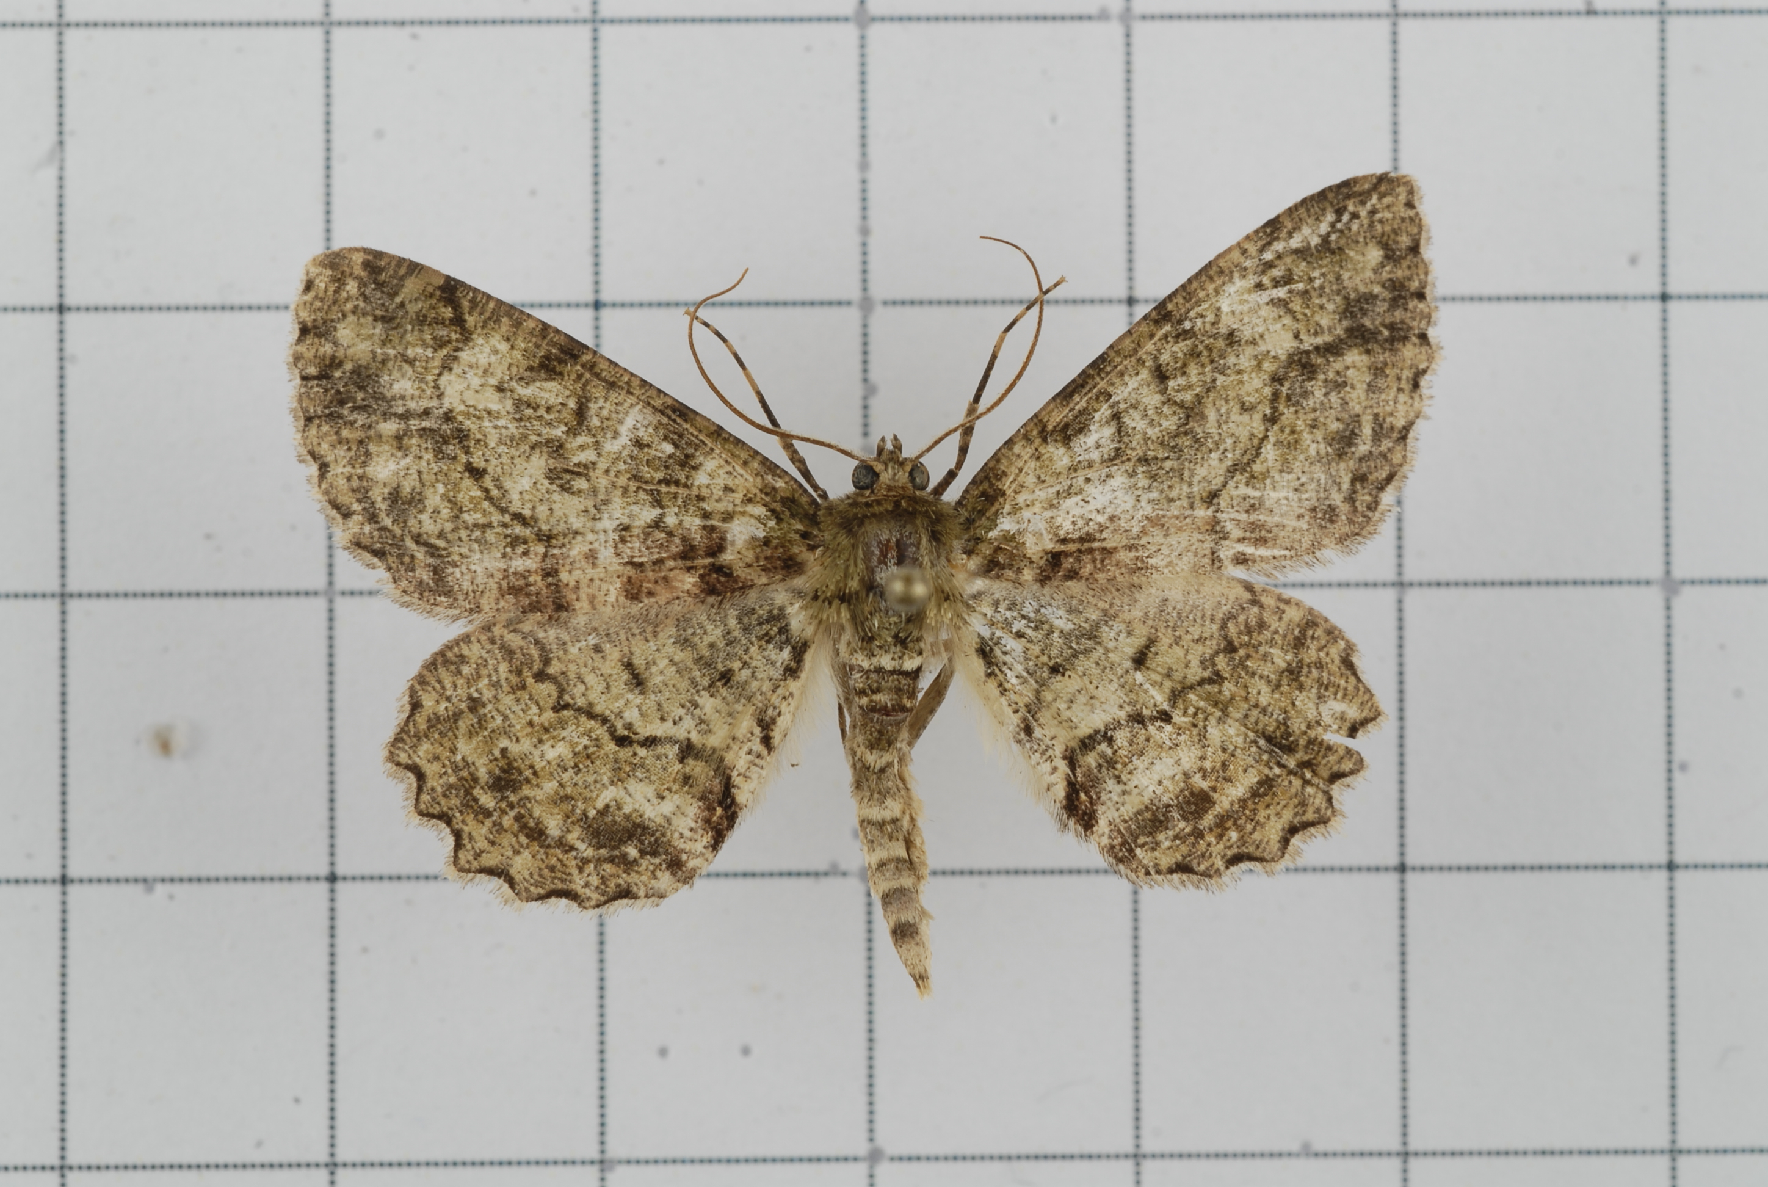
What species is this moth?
Paradarisa chloauges chloauges
